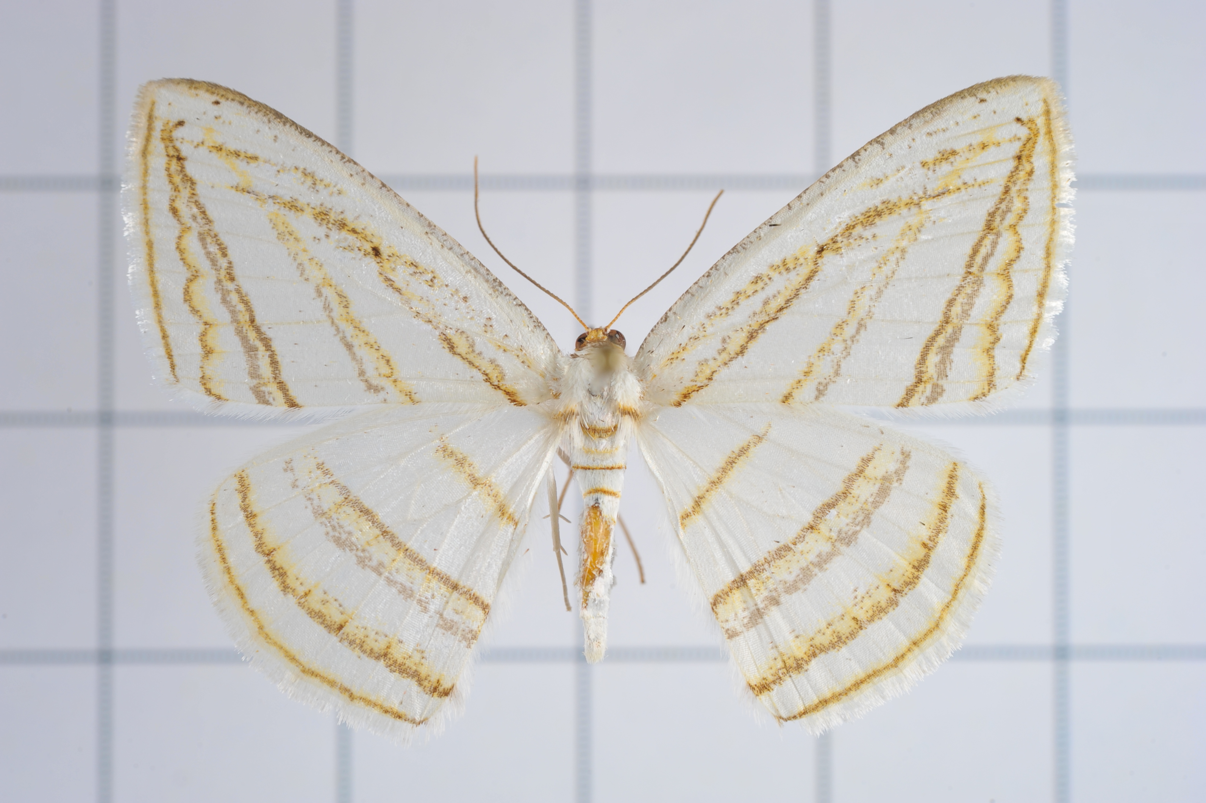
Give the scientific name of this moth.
Orthocabera sericea sericea
